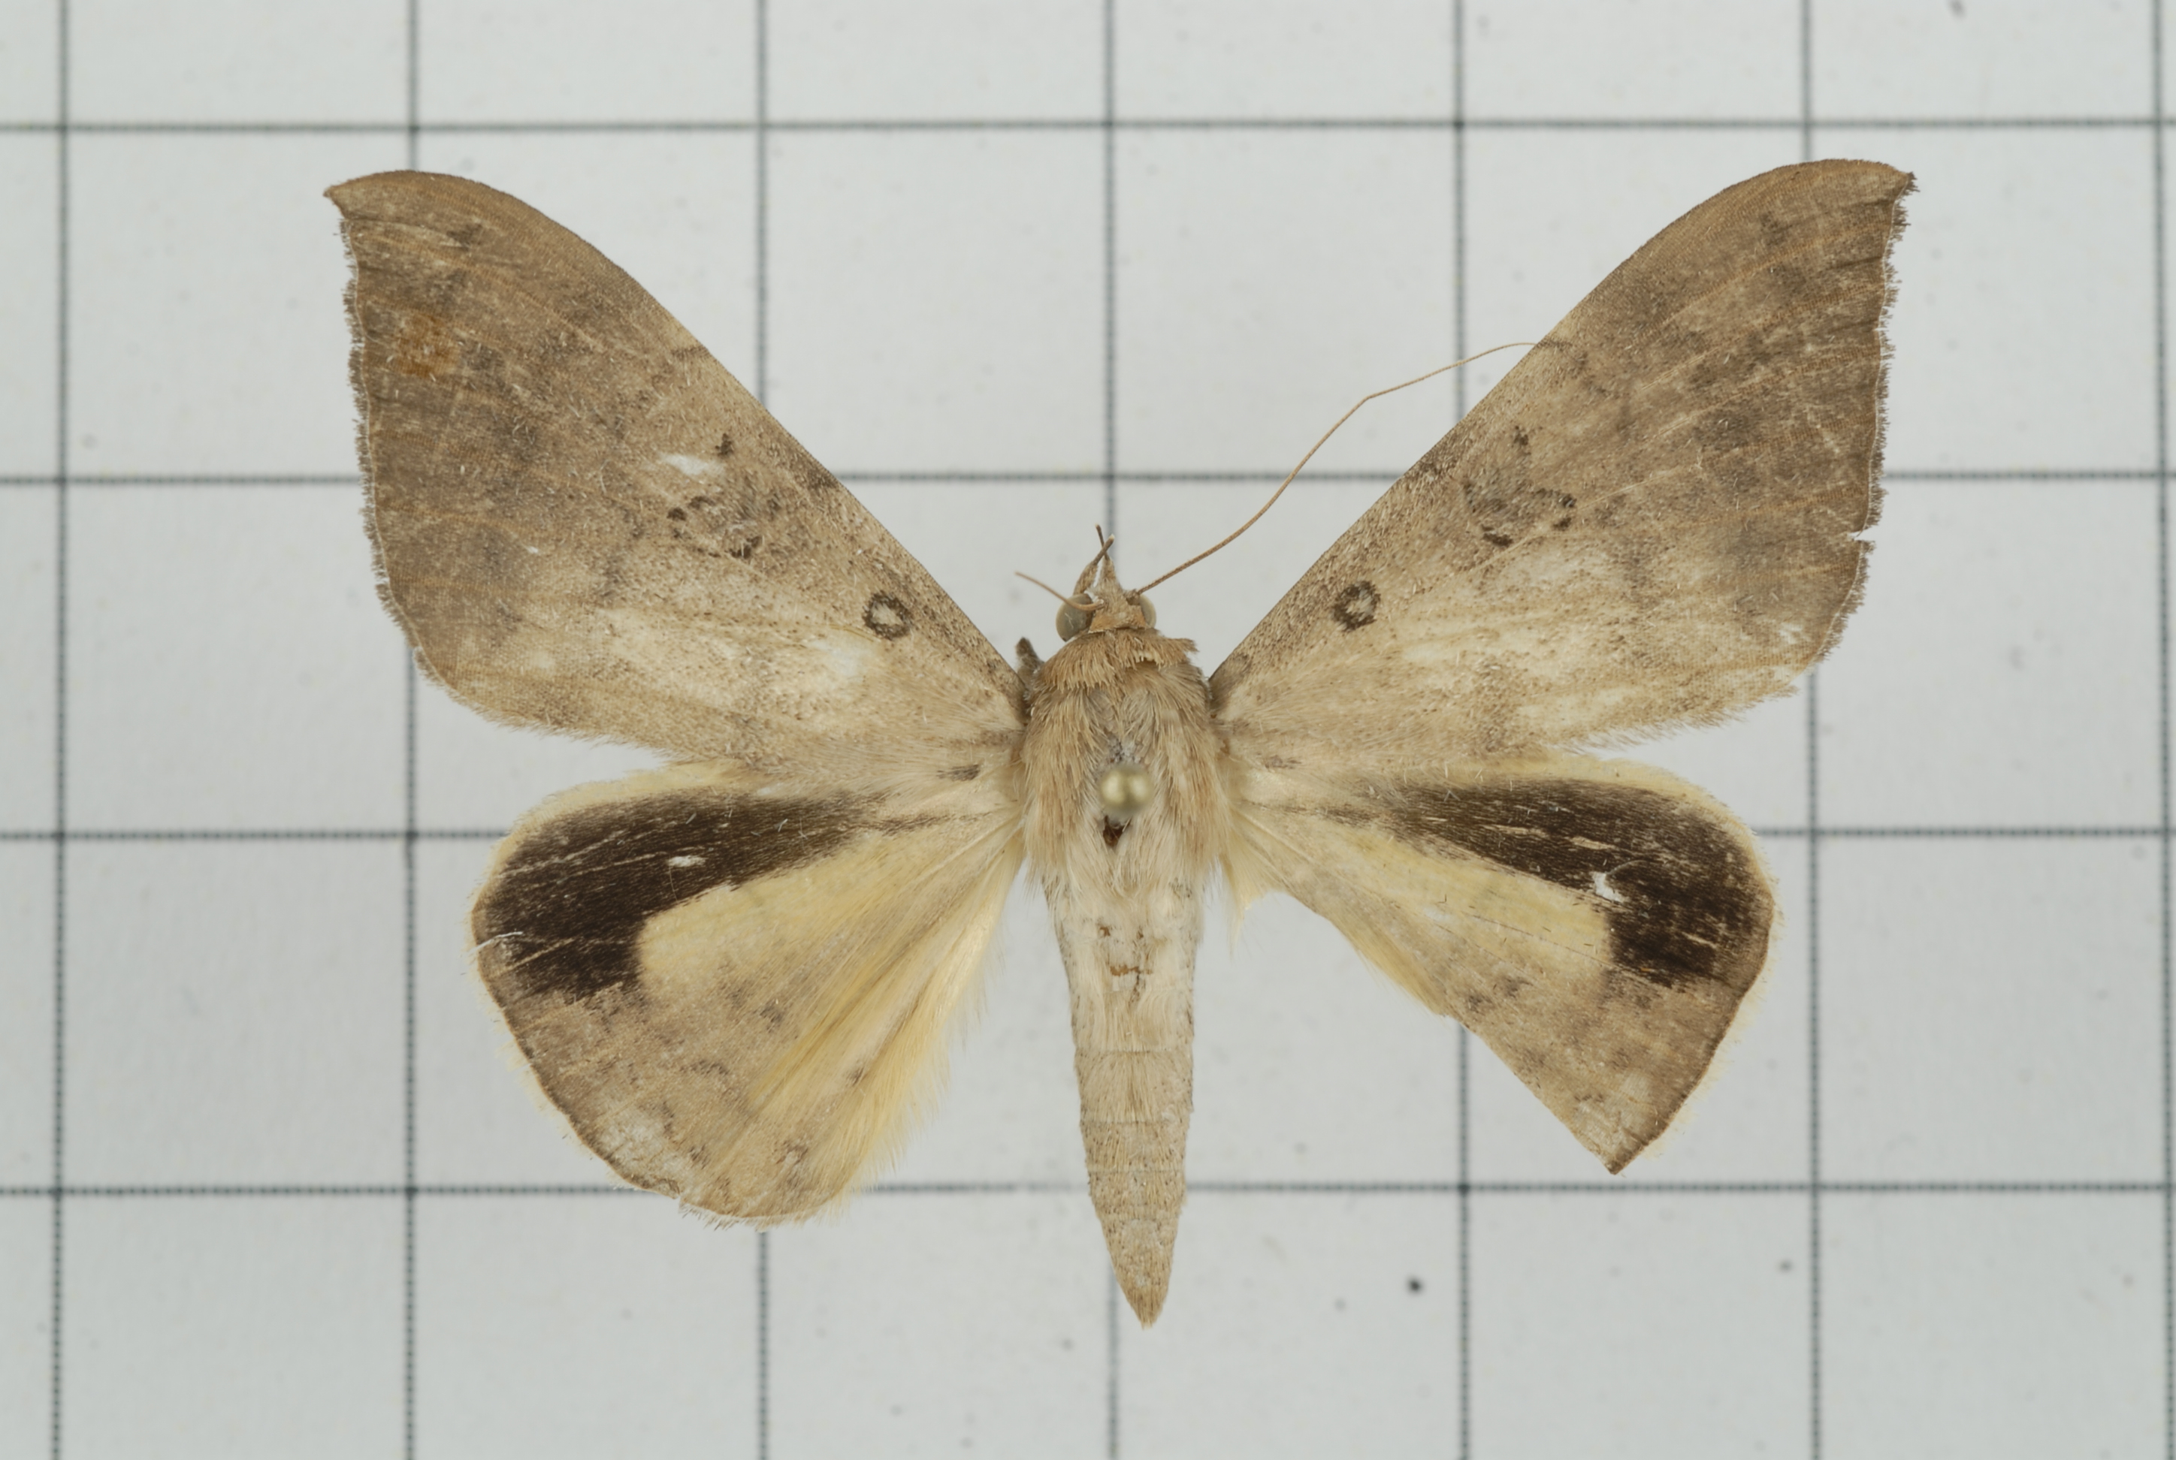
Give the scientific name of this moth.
Oxyodes scrobiculata
